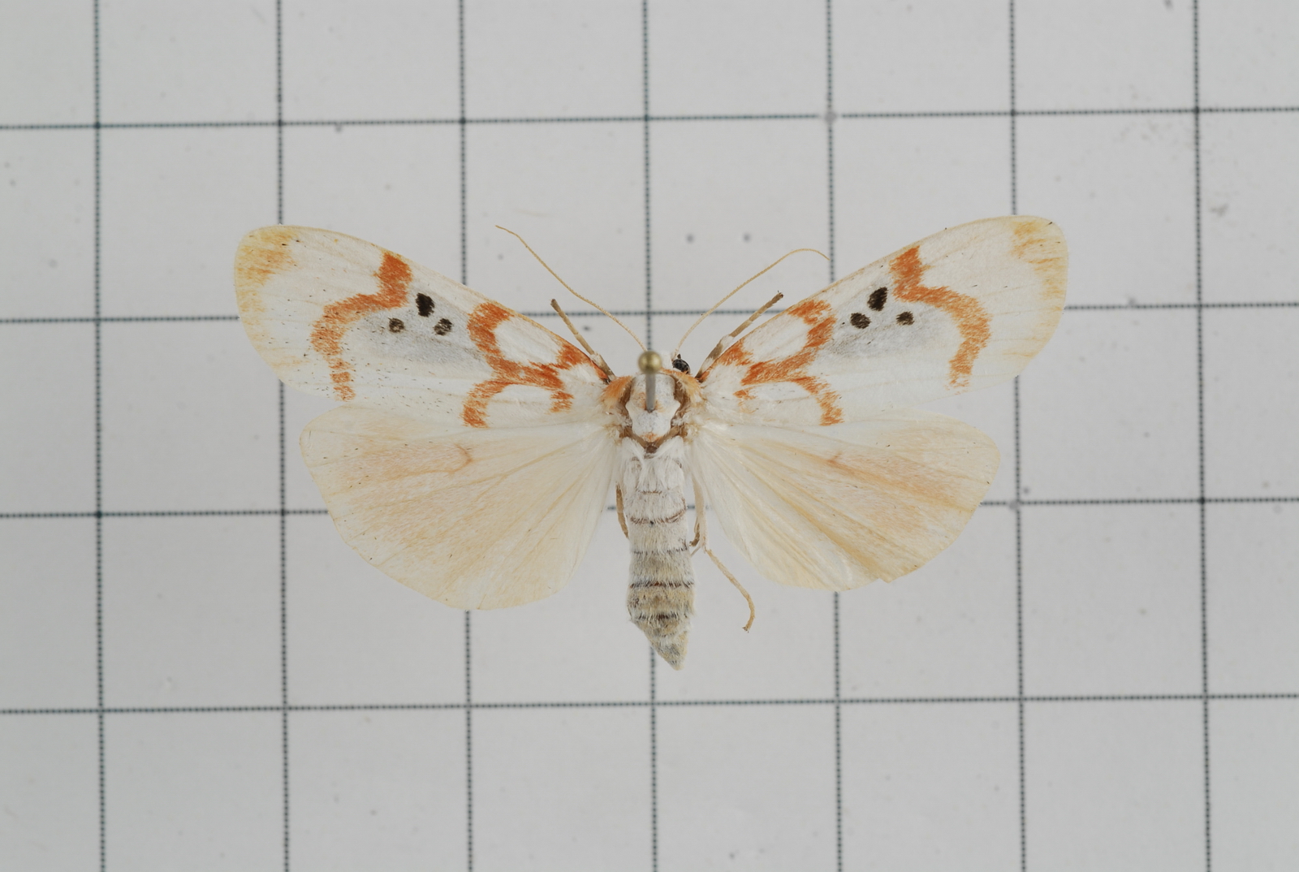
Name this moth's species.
Cyana formosana
